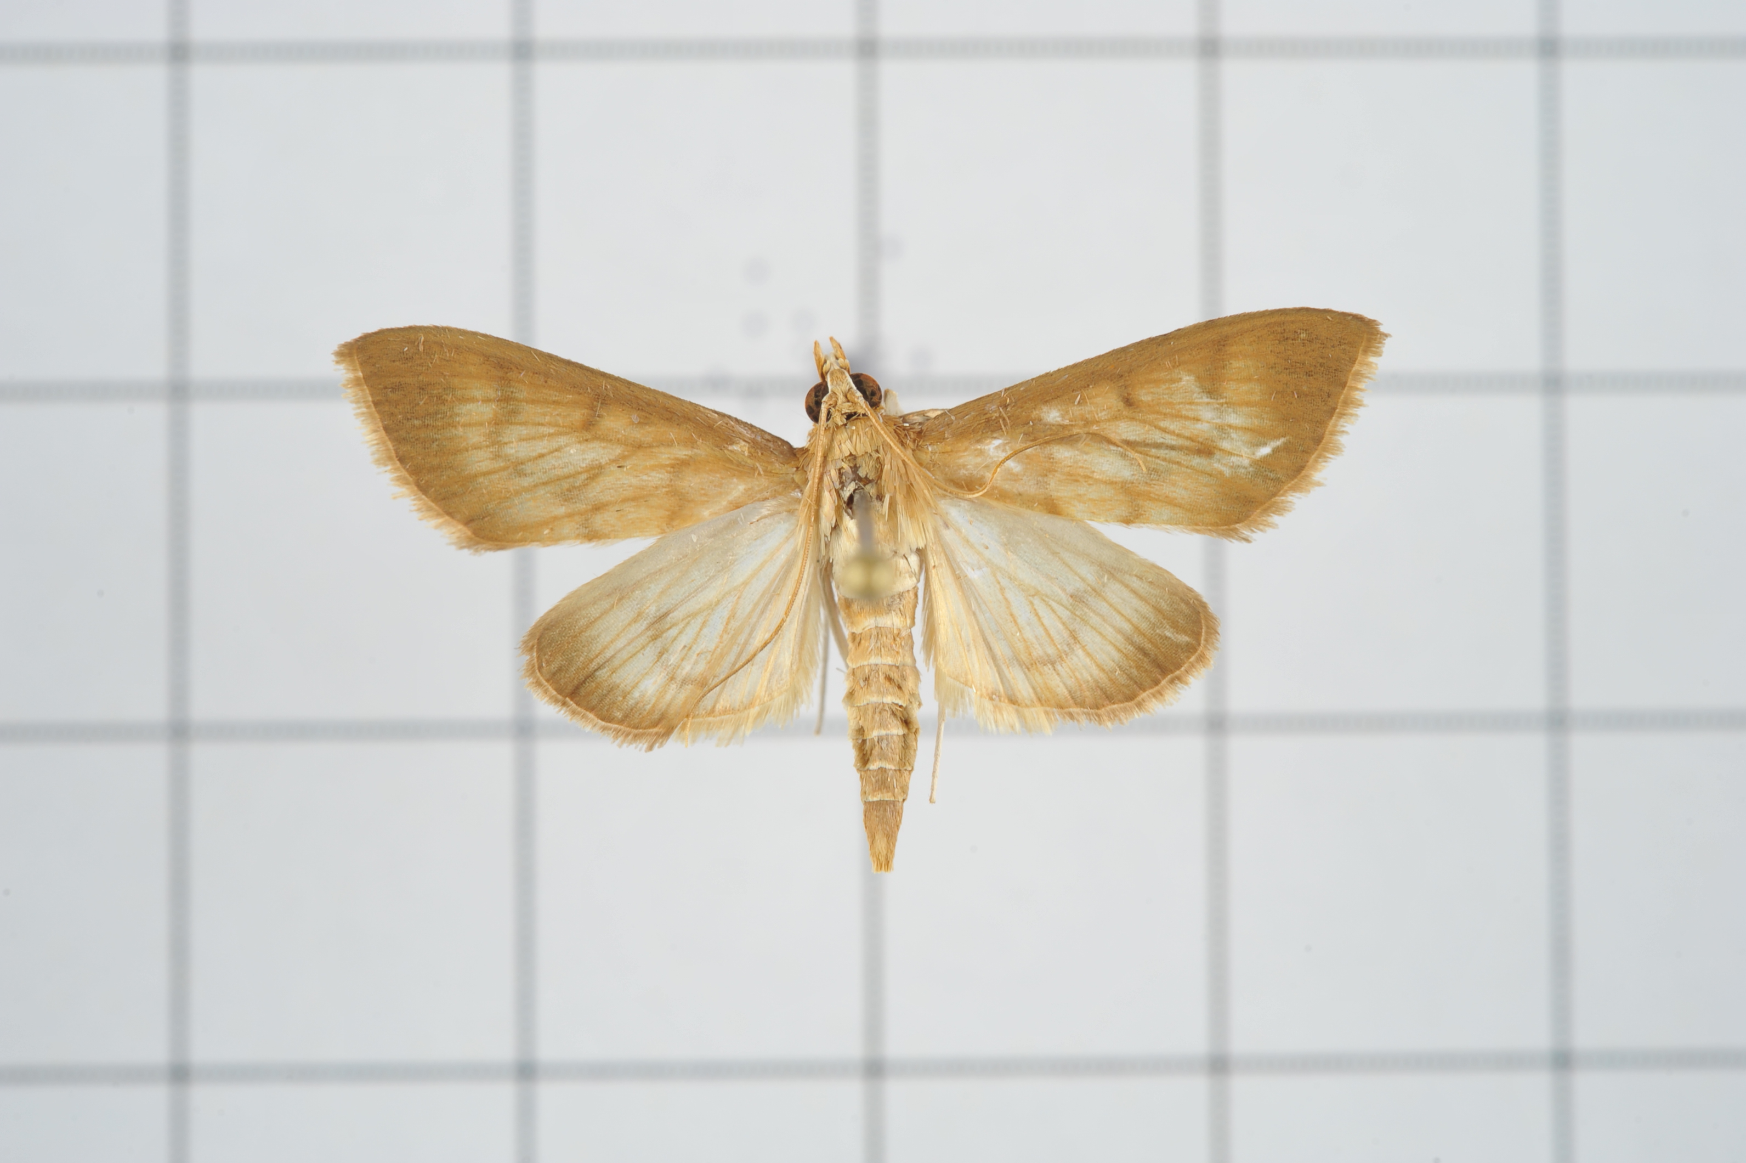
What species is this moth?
Crypsiptya coclesalis
